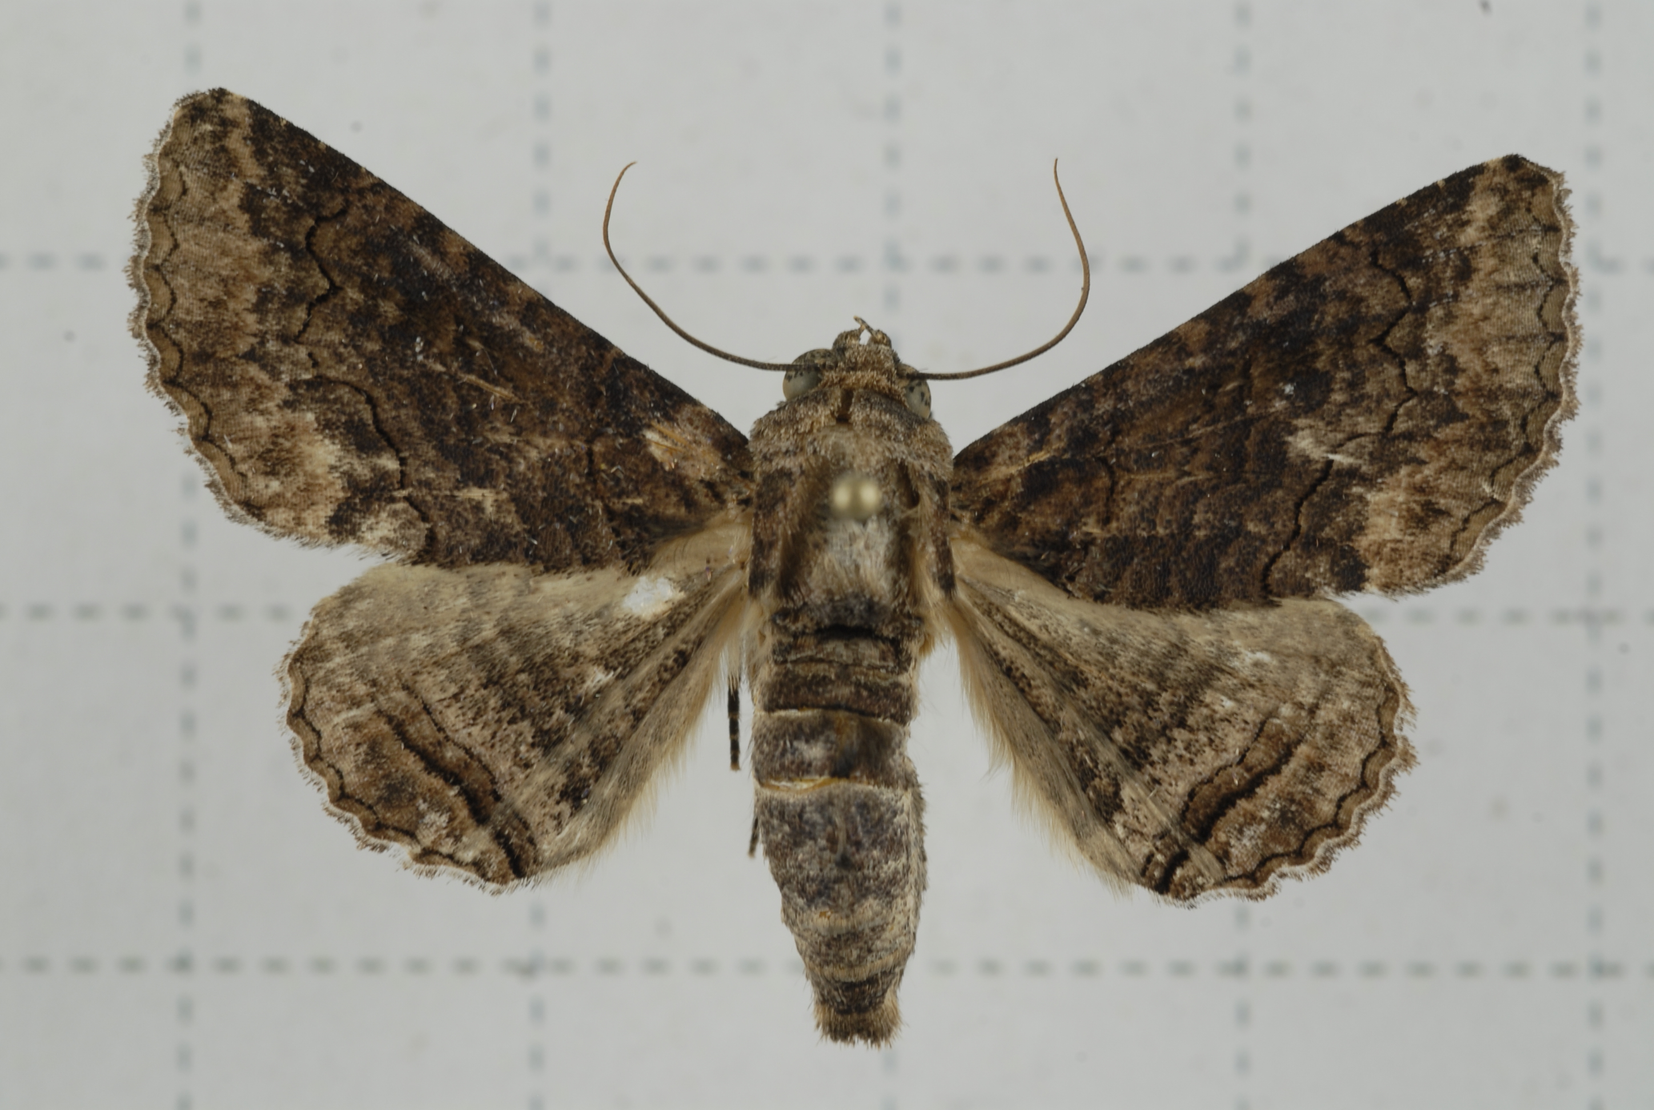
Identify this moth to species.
Pericyma cruegeri
